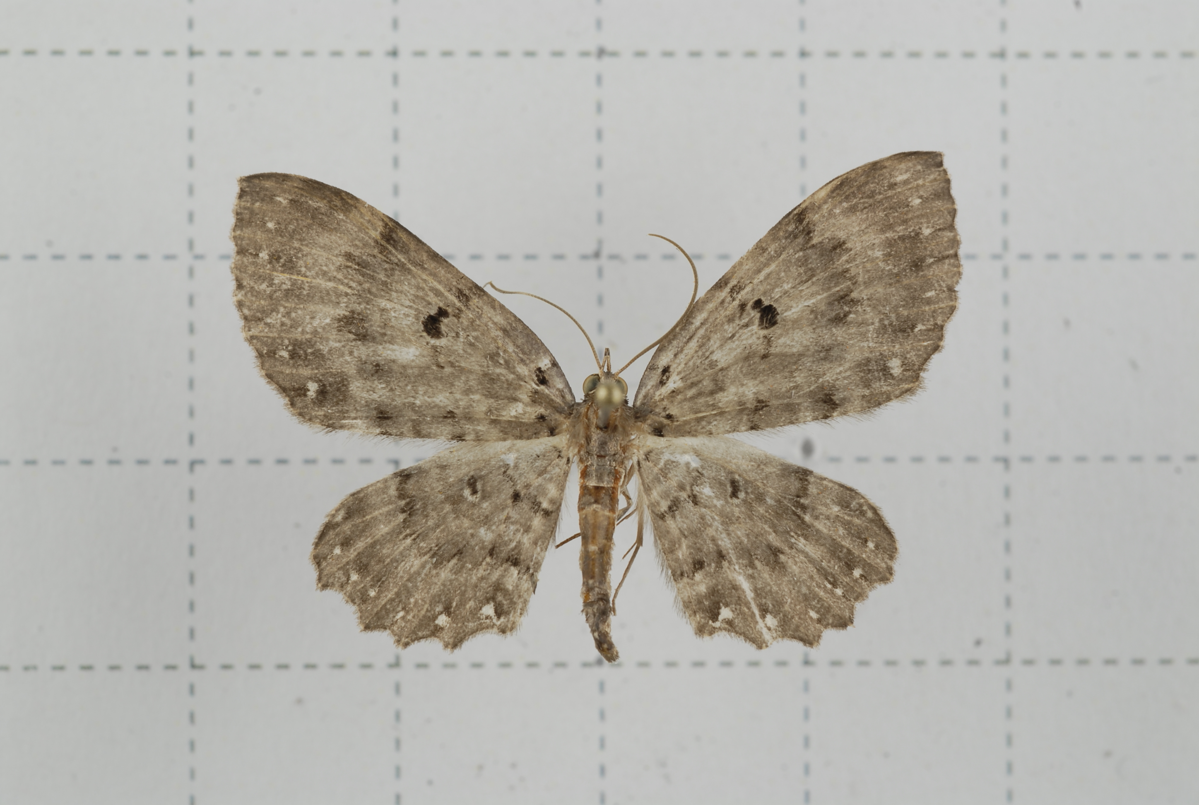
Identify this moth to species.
Collix stellata
